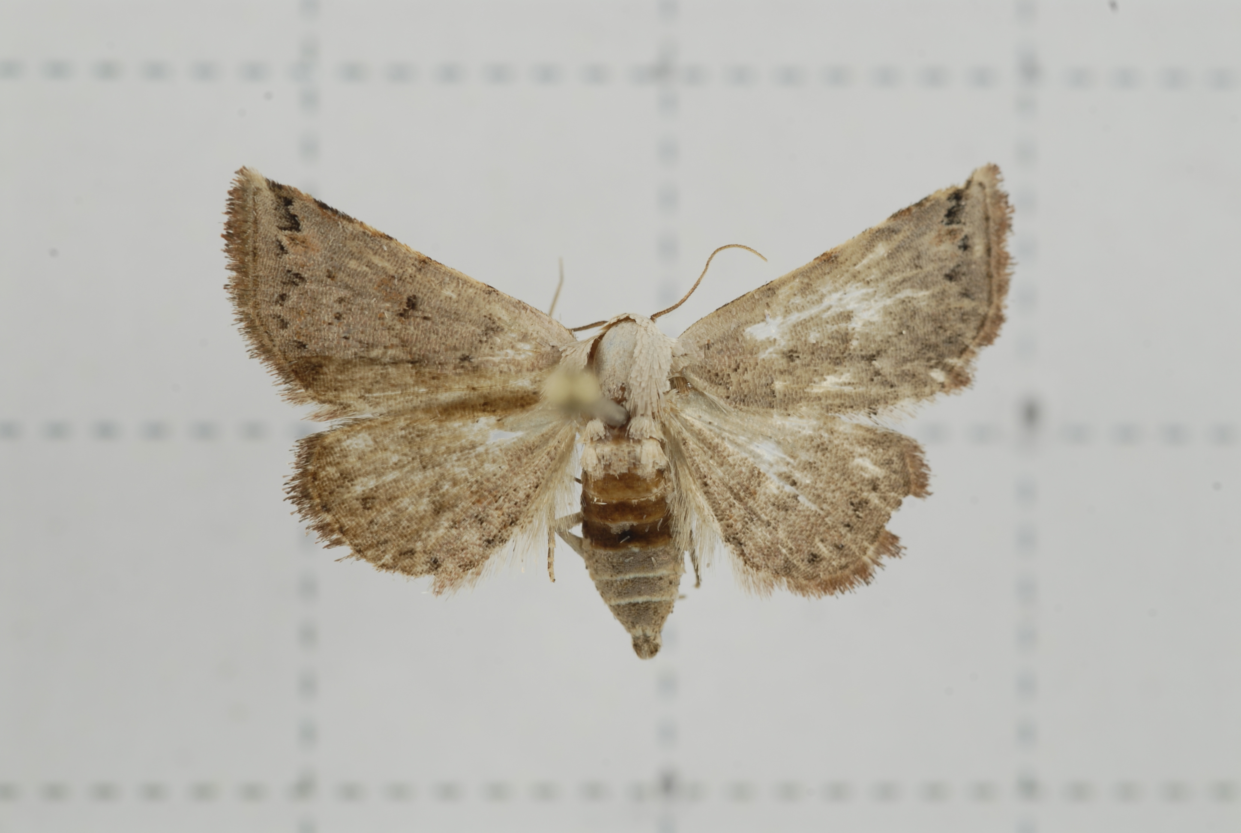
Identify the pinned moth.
Eublemma terminimaculata
